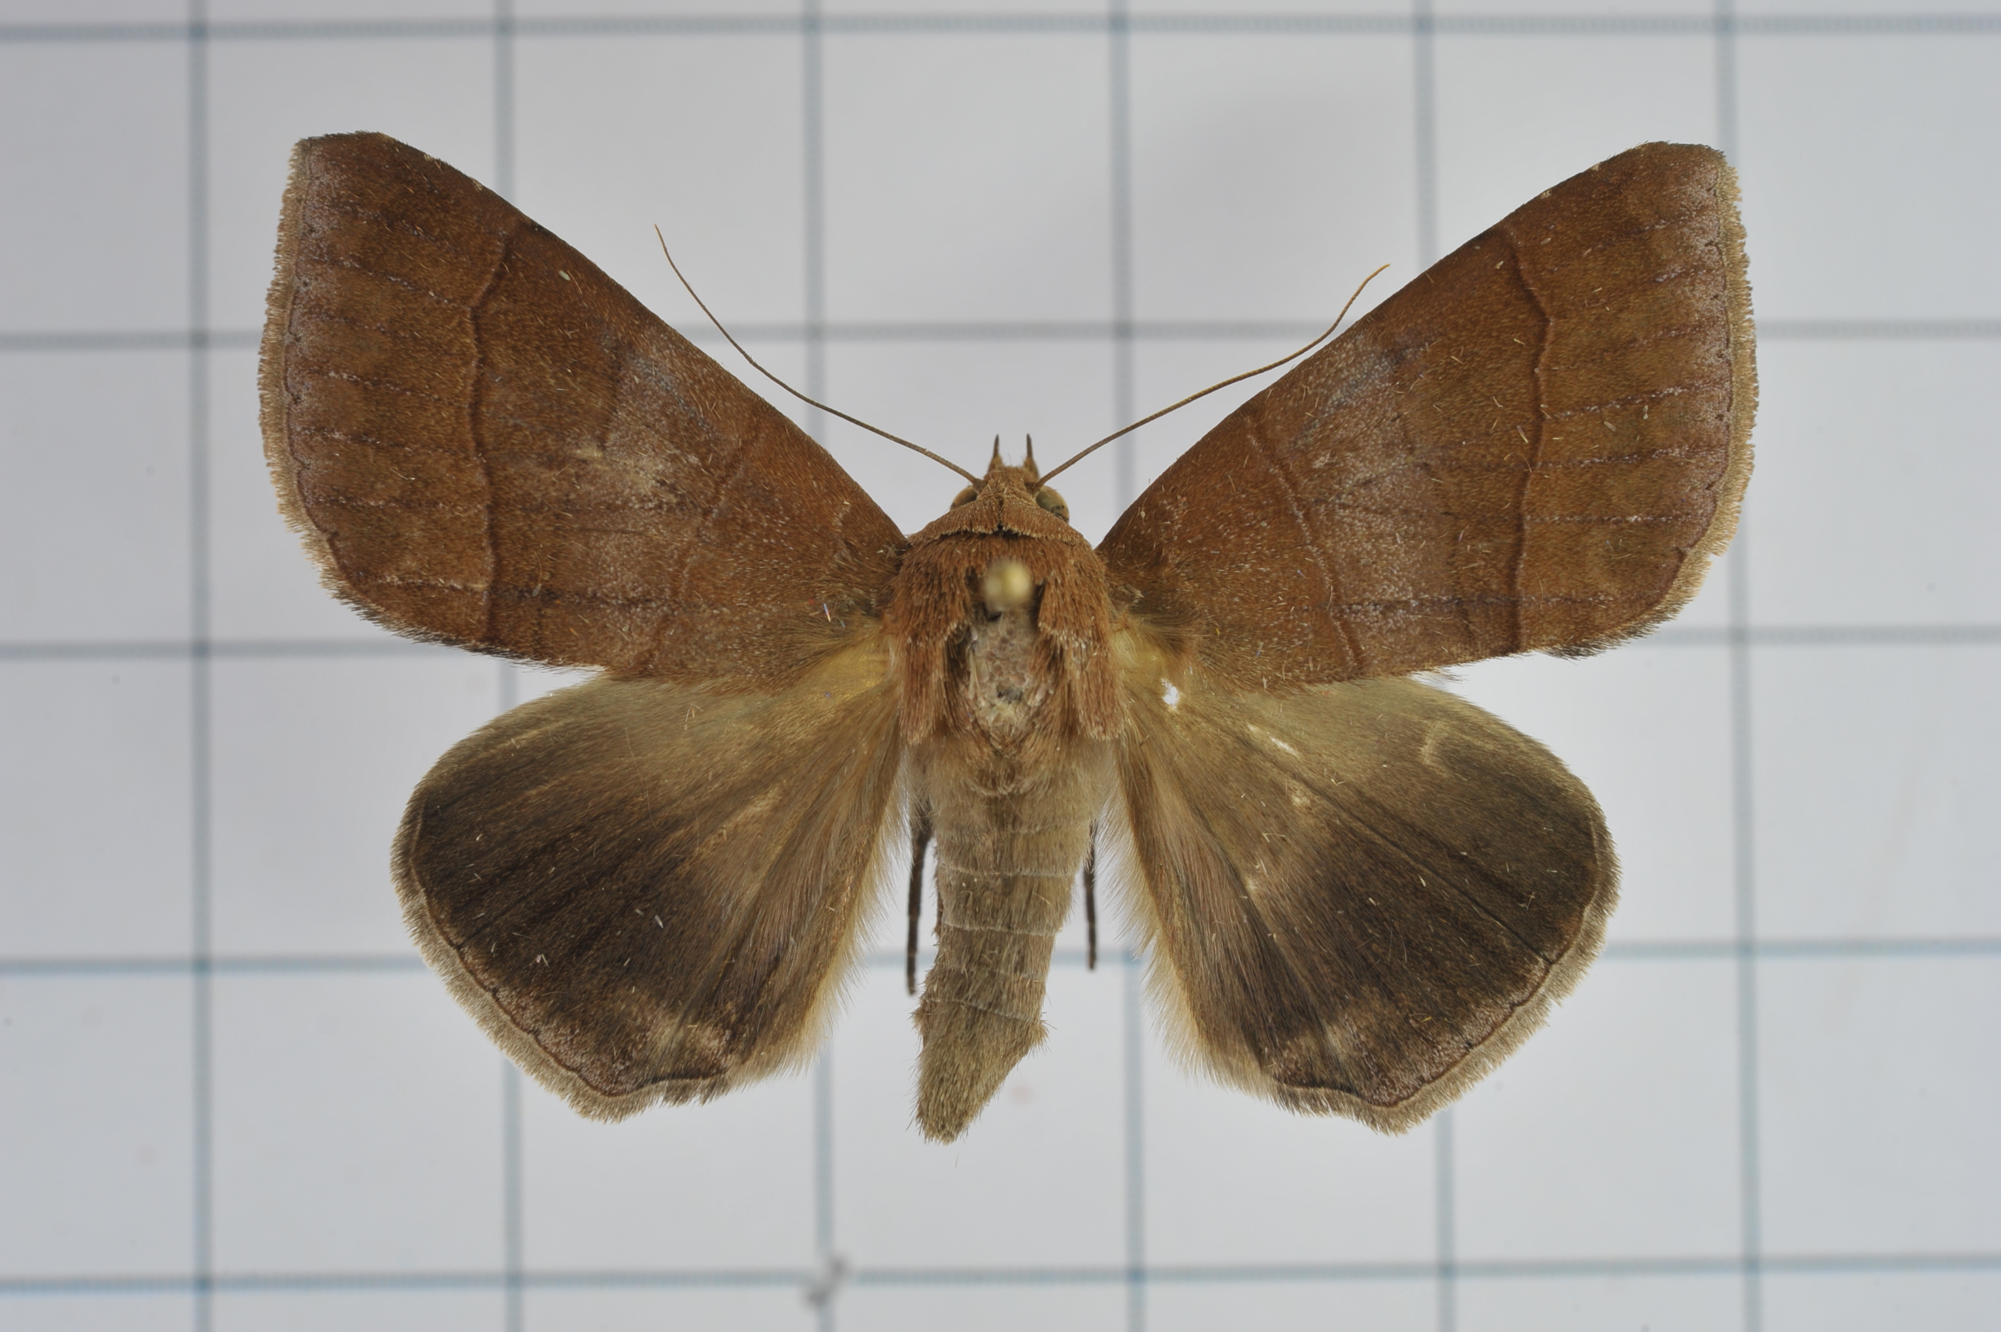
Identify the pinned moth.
Bastilla absentimacula
